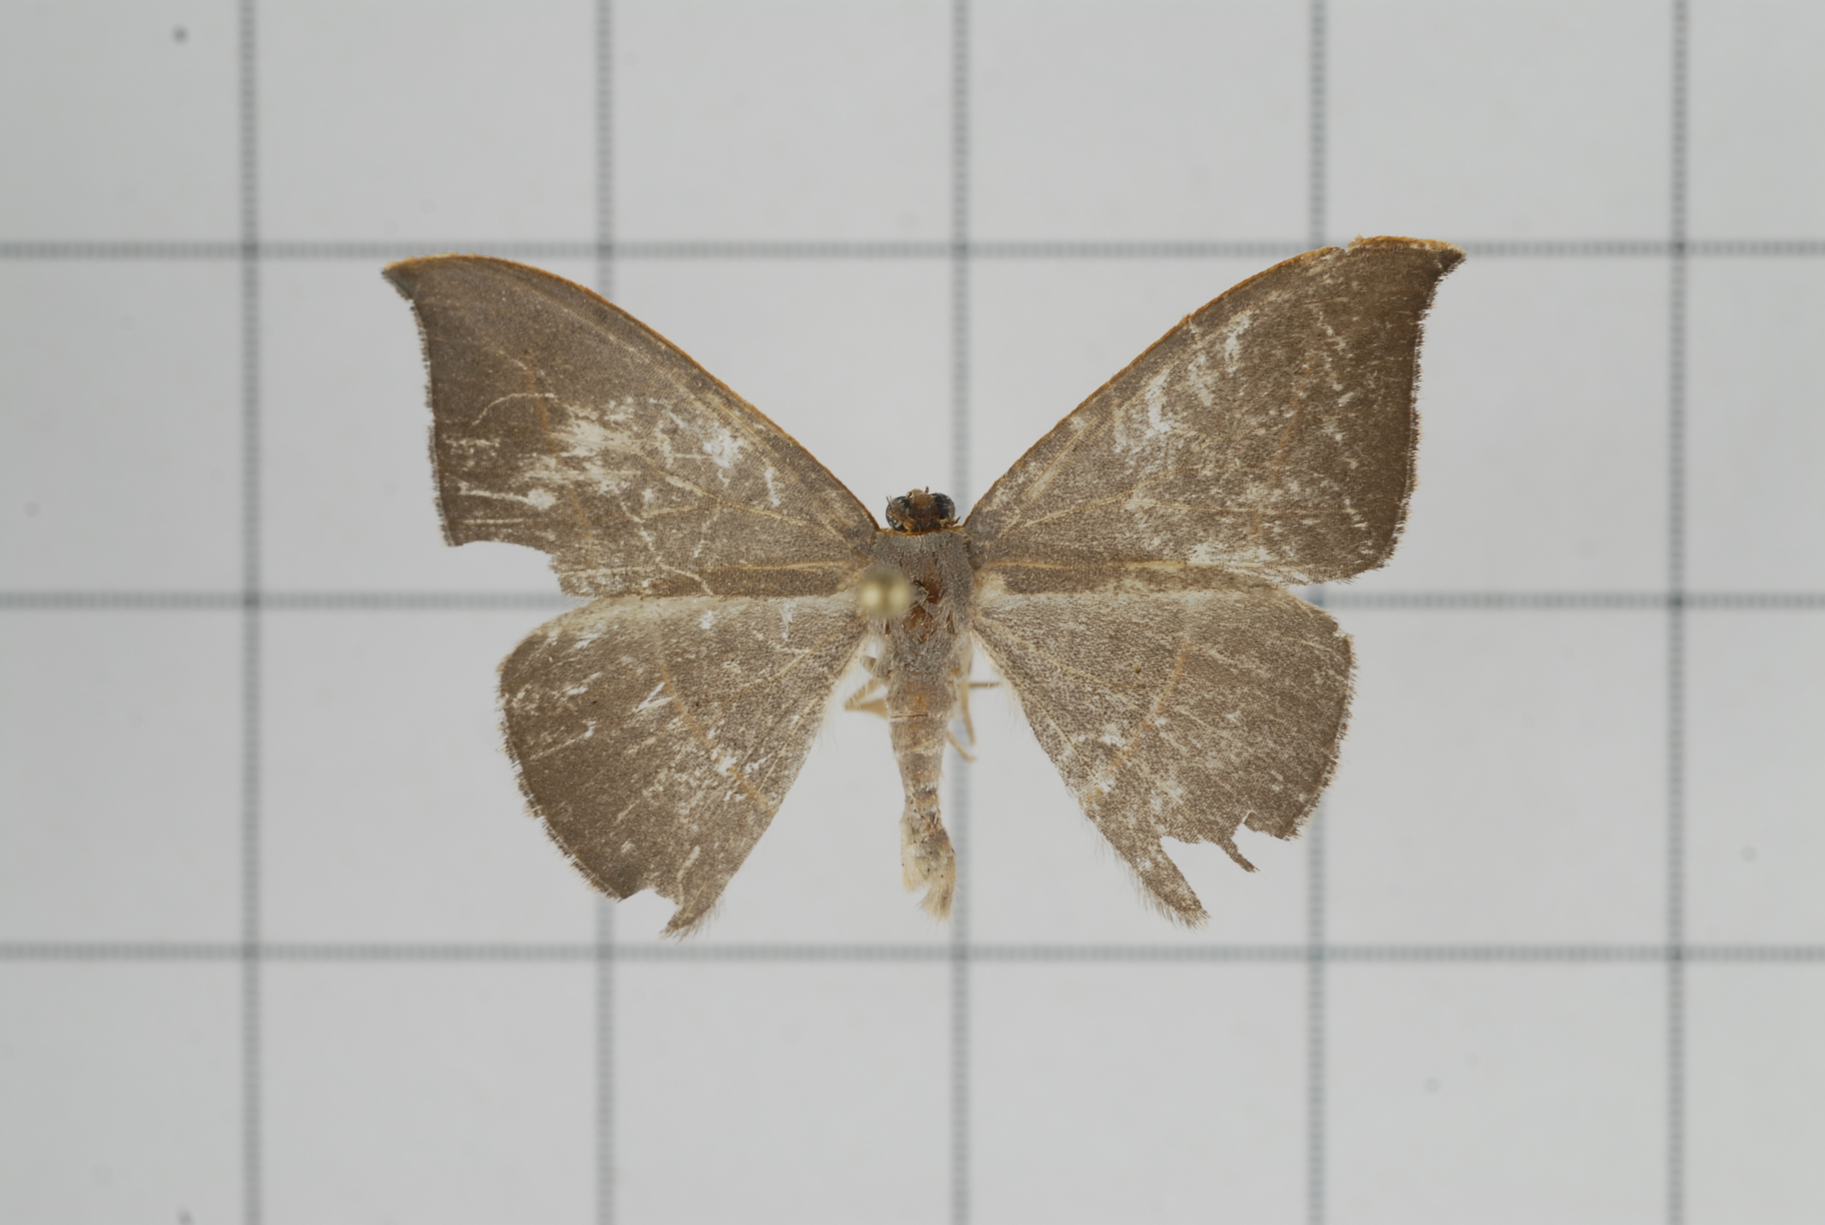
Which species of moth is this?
Microblepsis violacea
